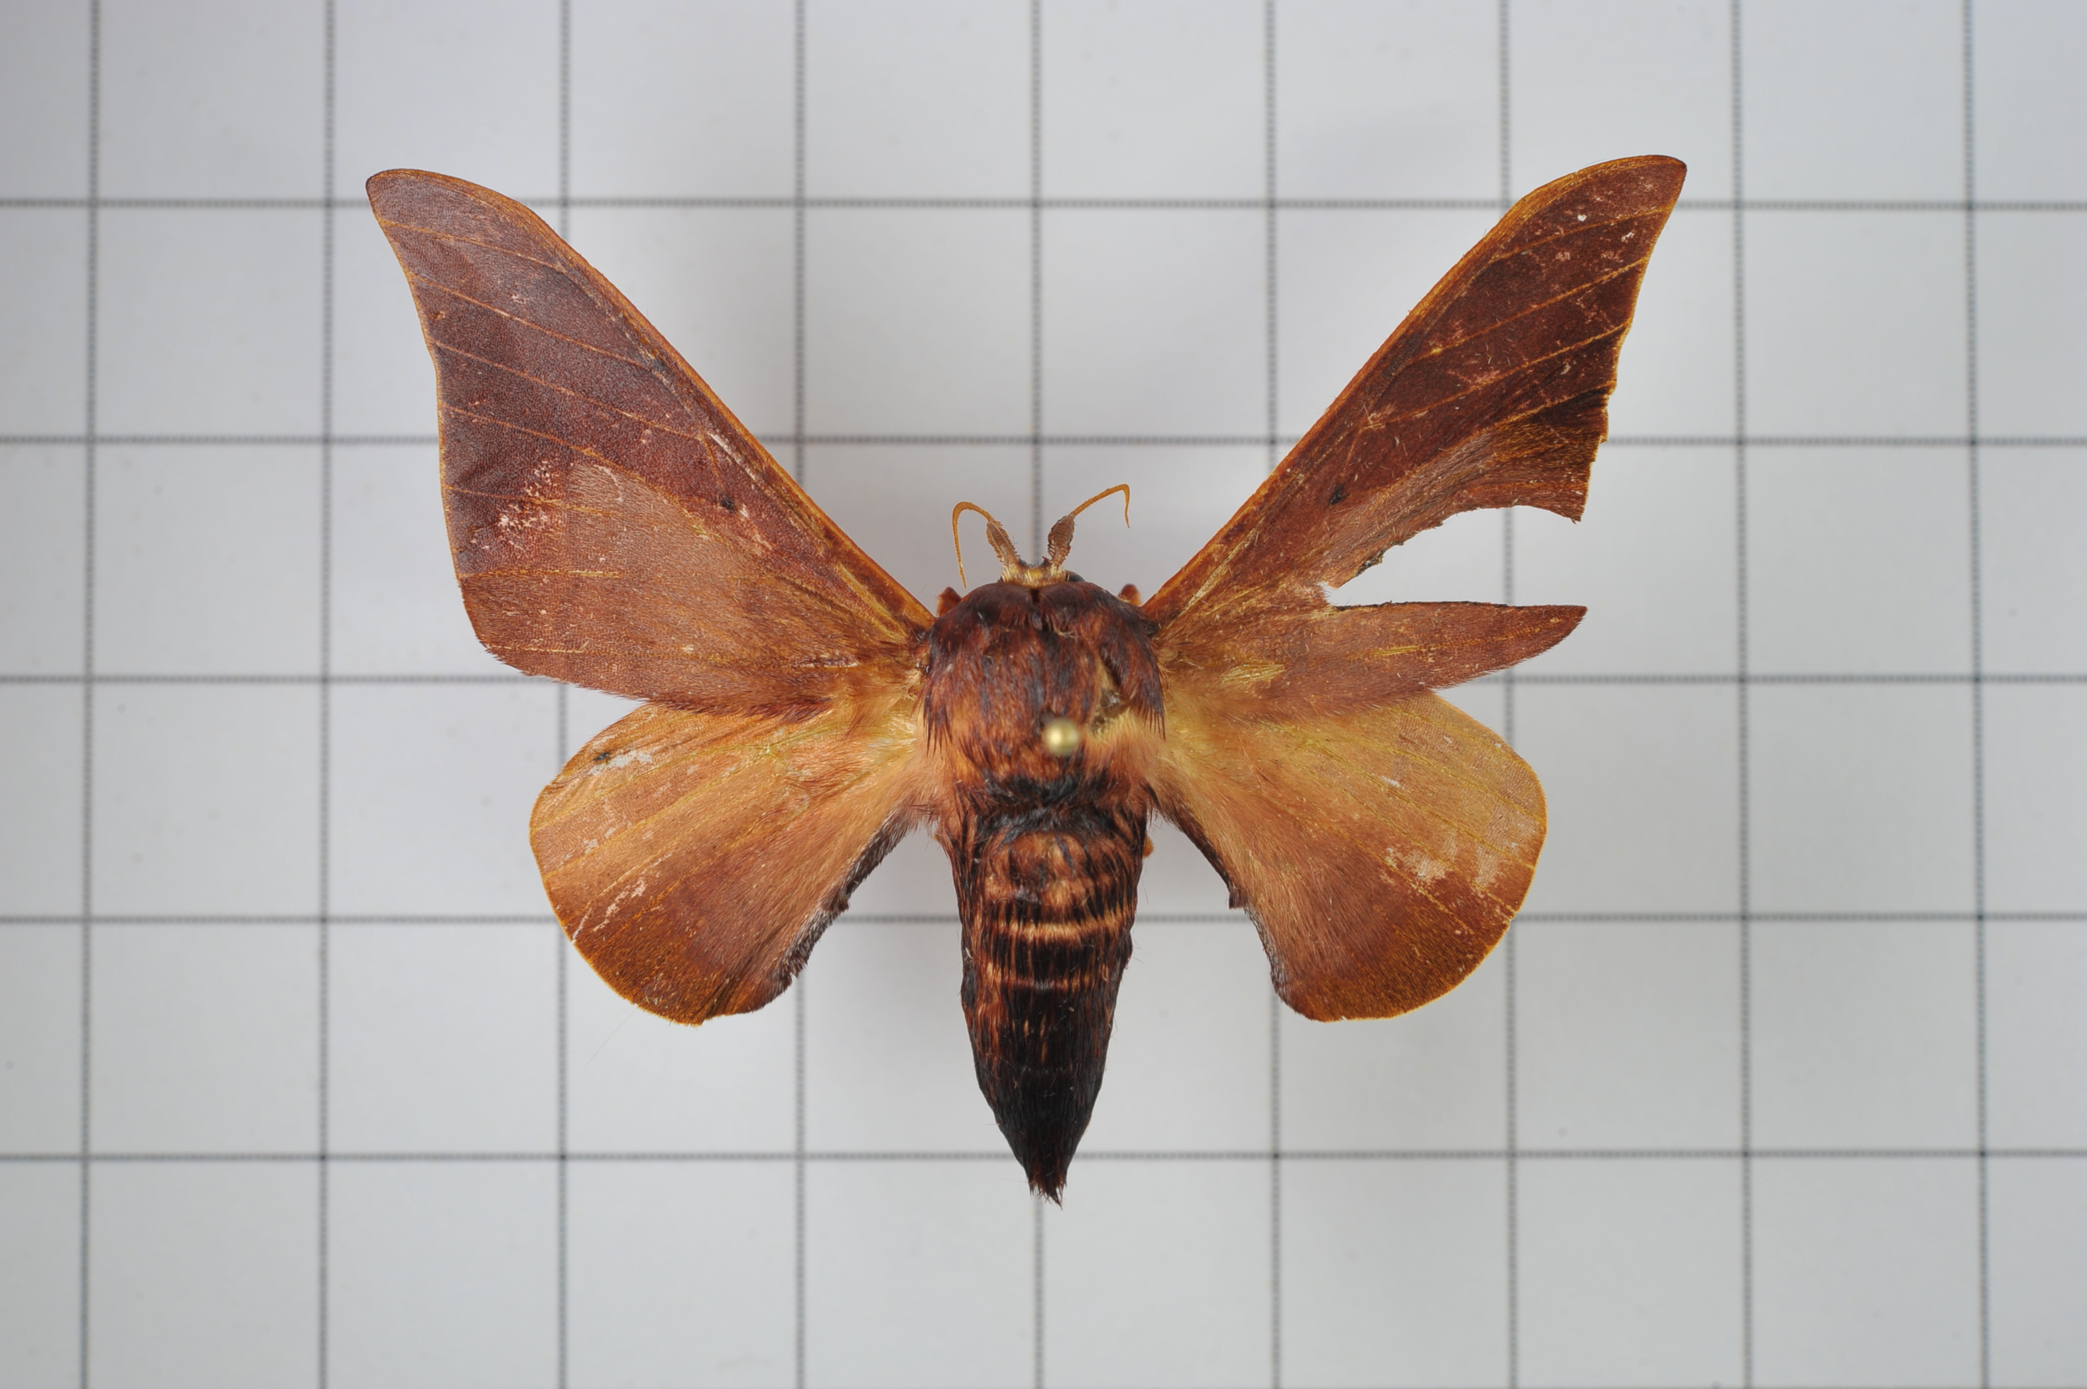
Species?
Comparmustilia gerontica
